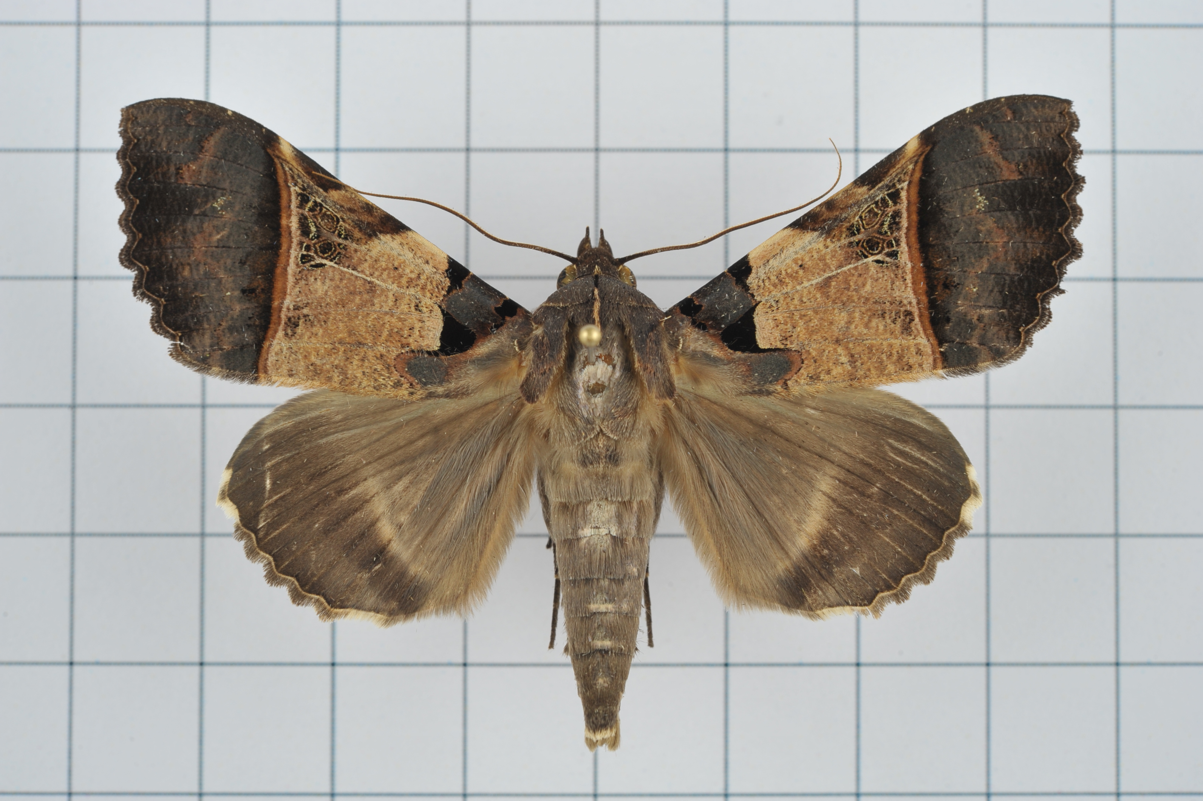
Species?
Serrodes campana
